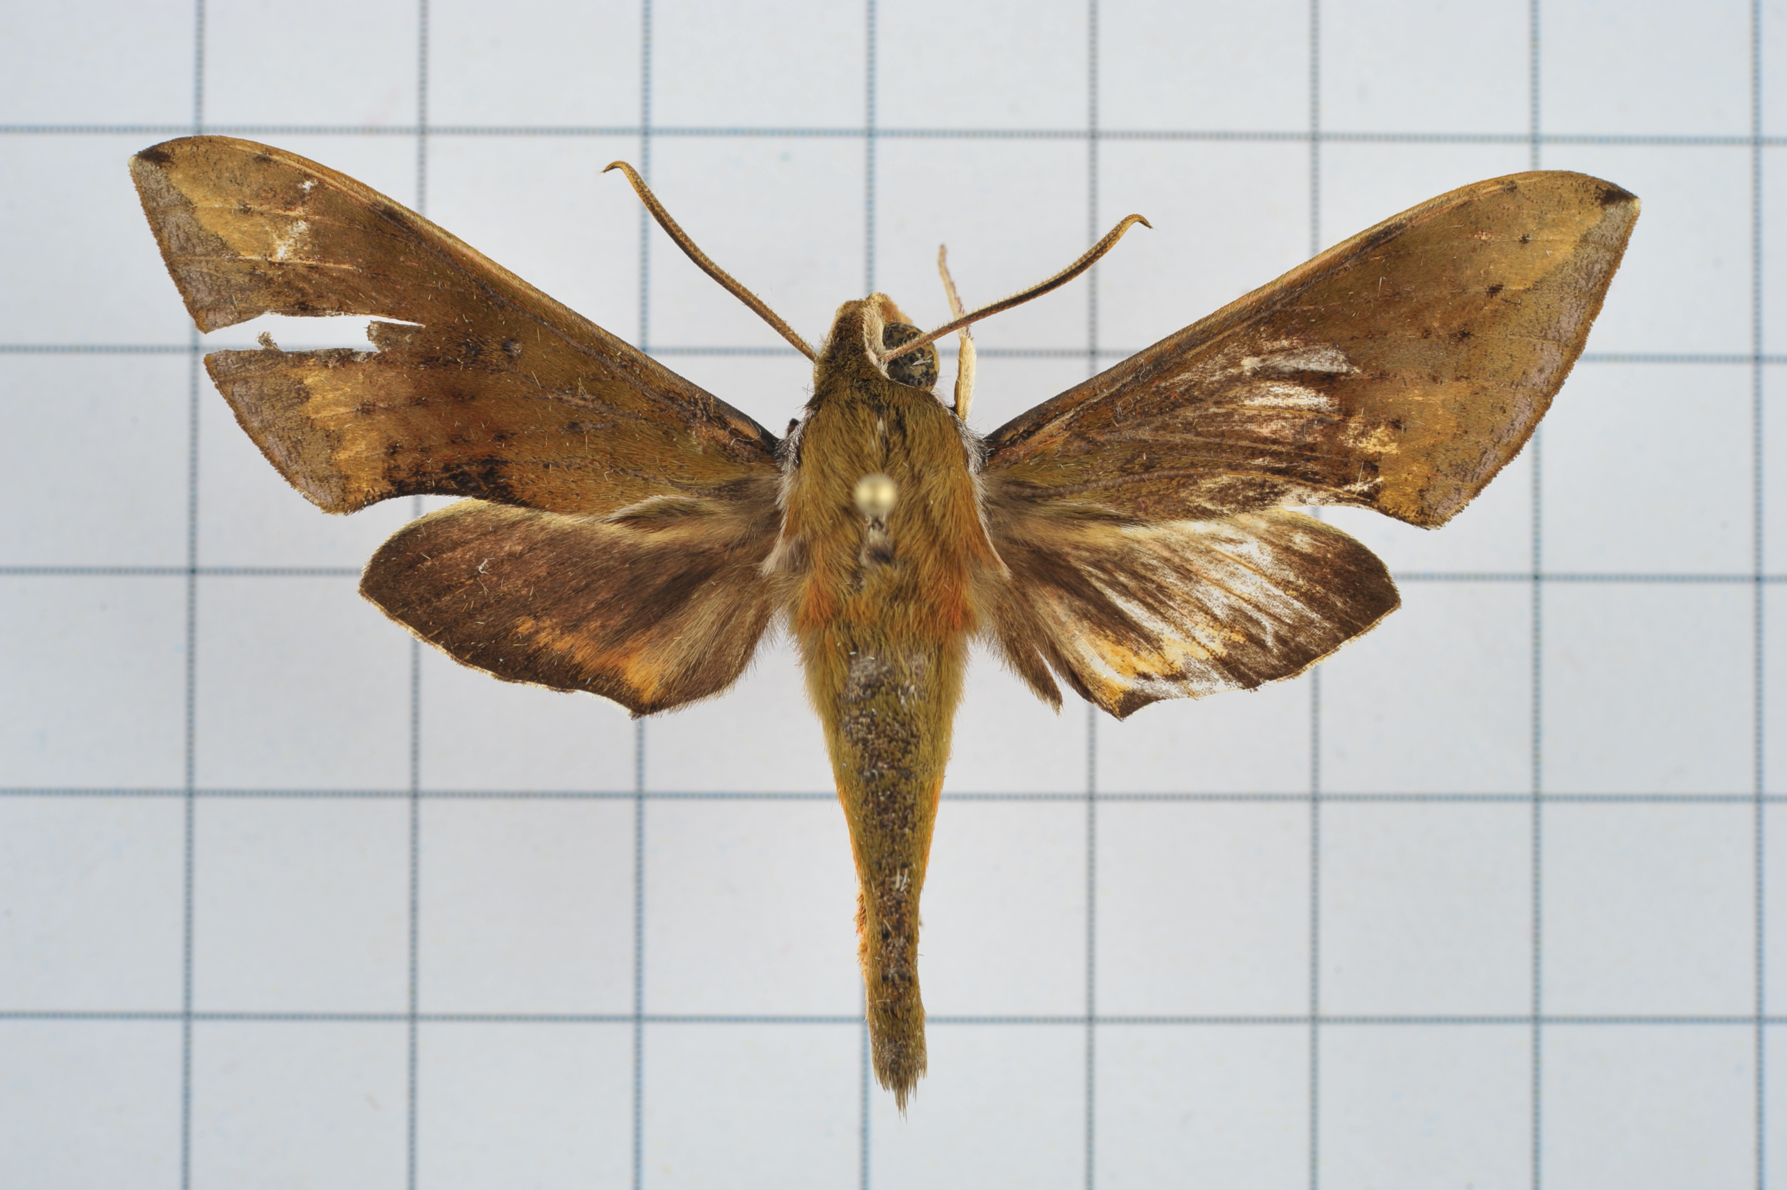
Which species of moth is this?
Rhagastis castor formosana
